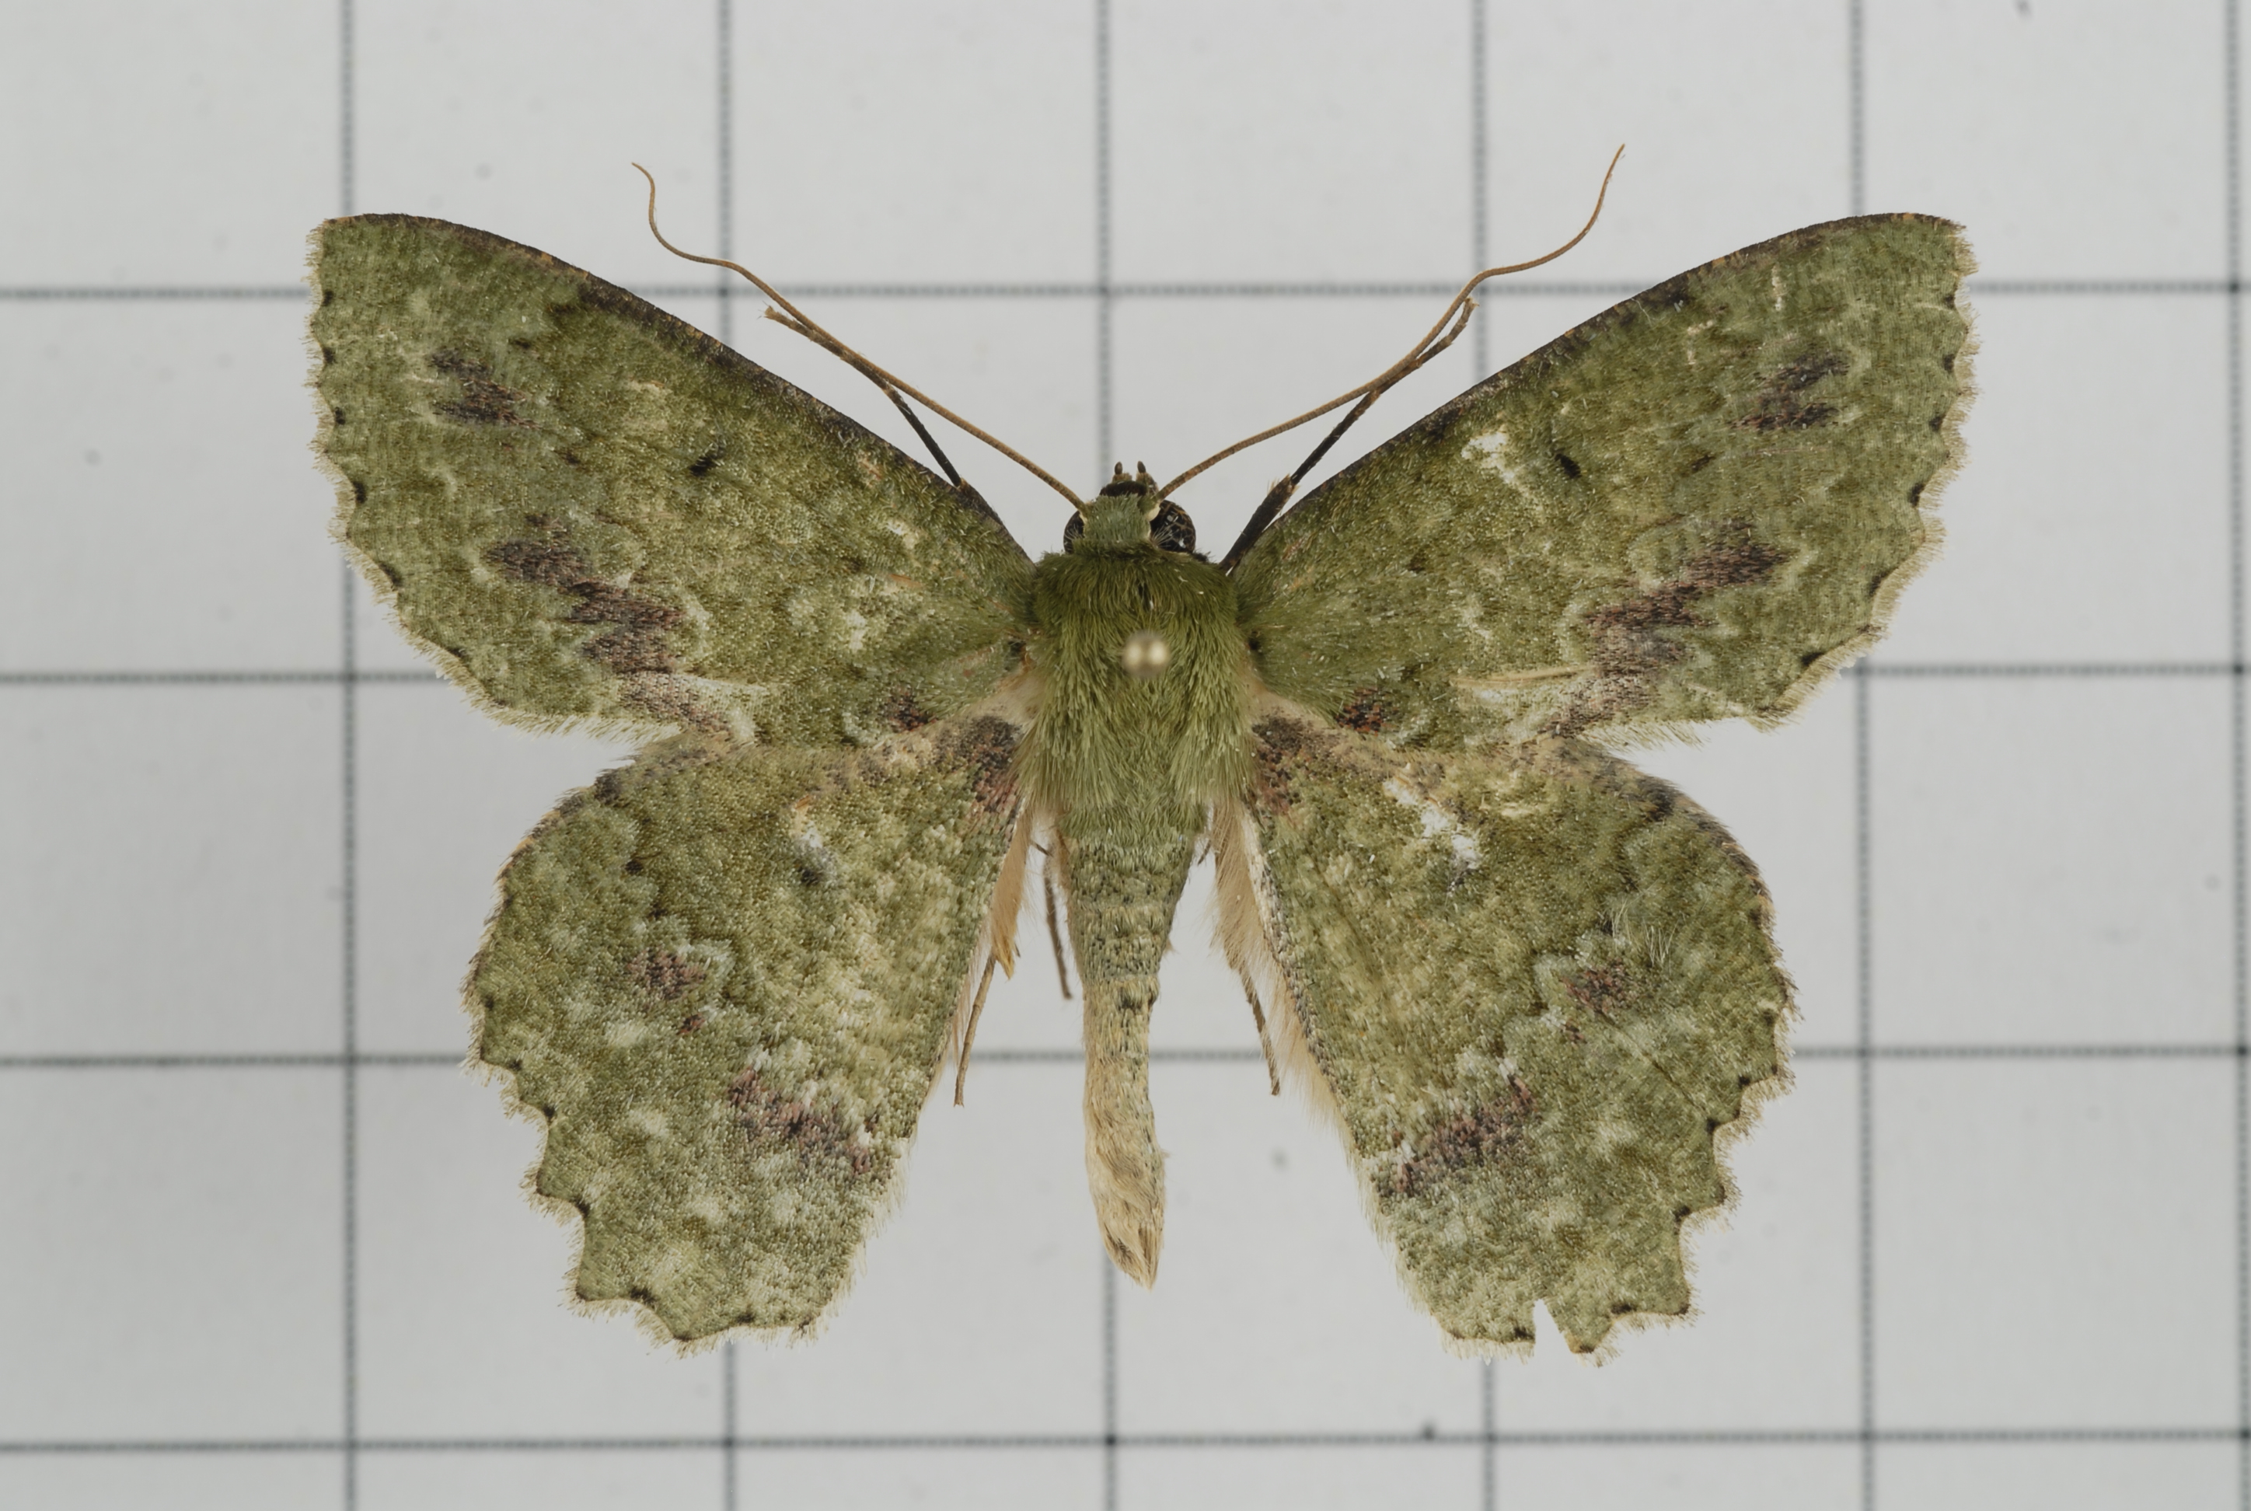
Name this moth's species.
Herochroma baibarana
